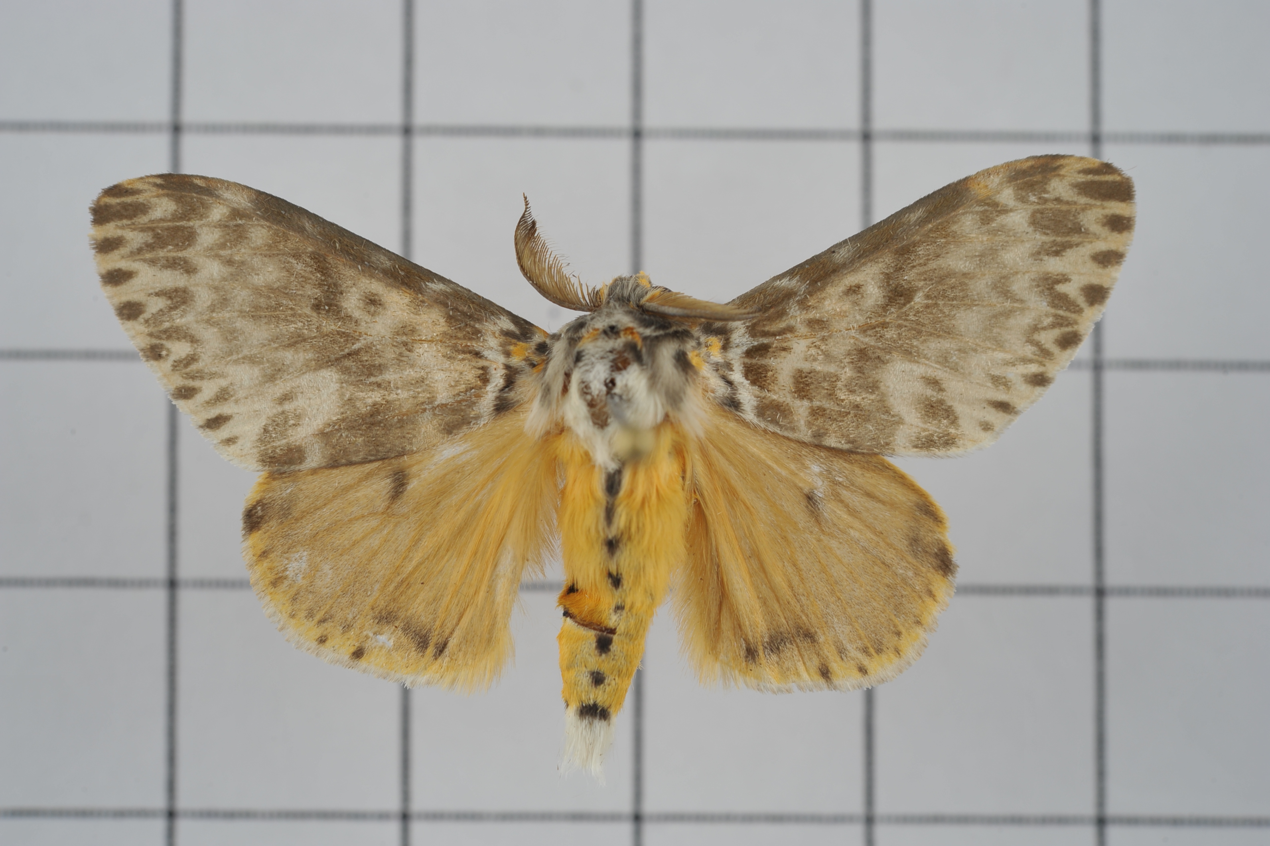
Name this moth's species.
Lymantria mathura subpallida
